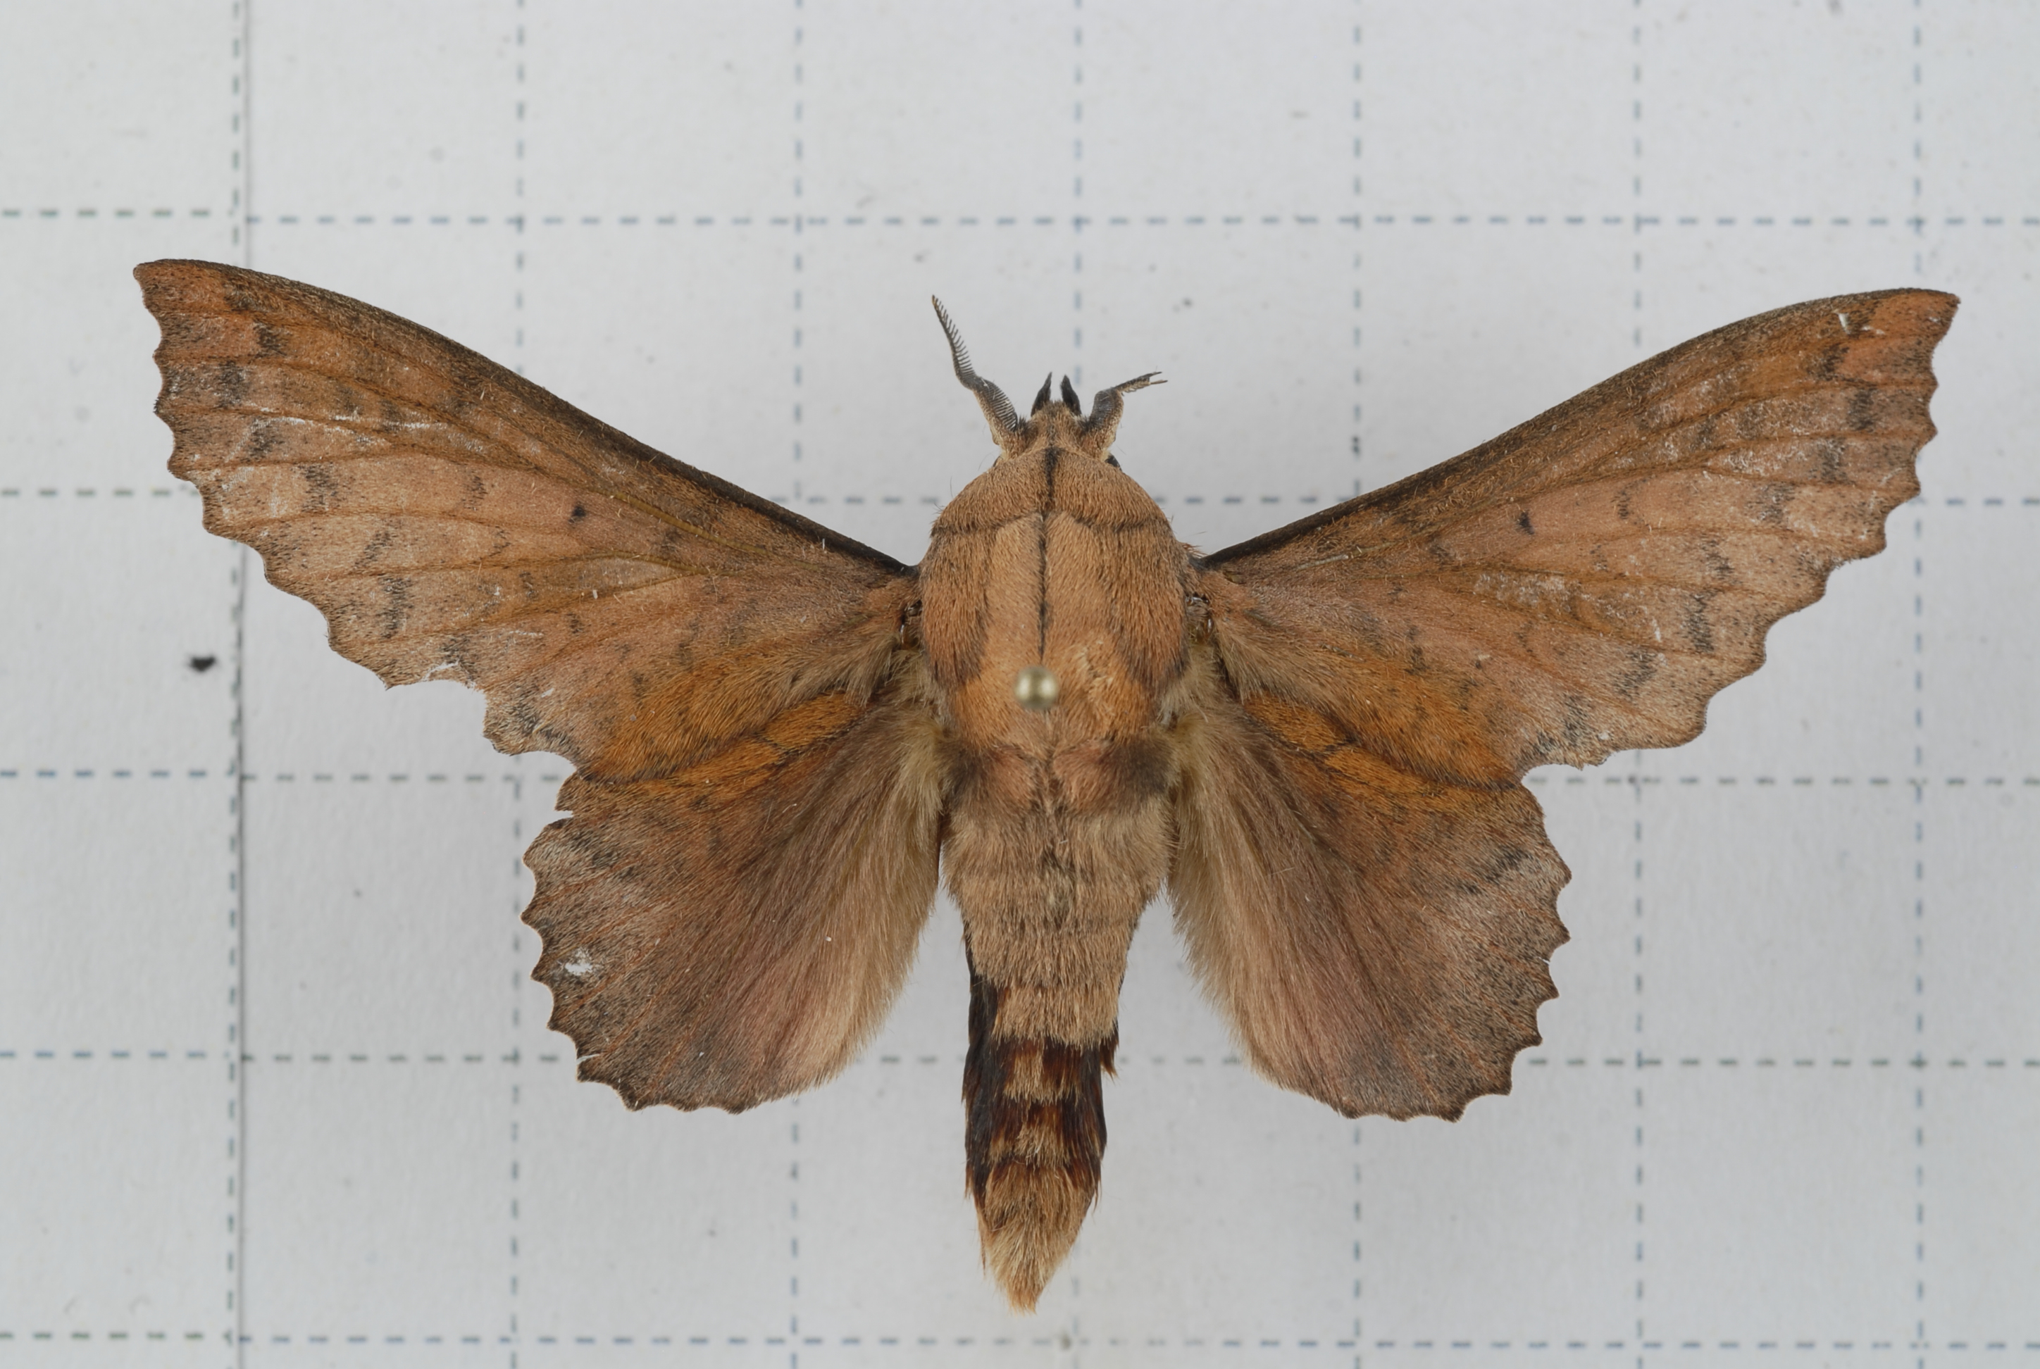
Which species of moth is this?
Gastropacha horishana horishana
